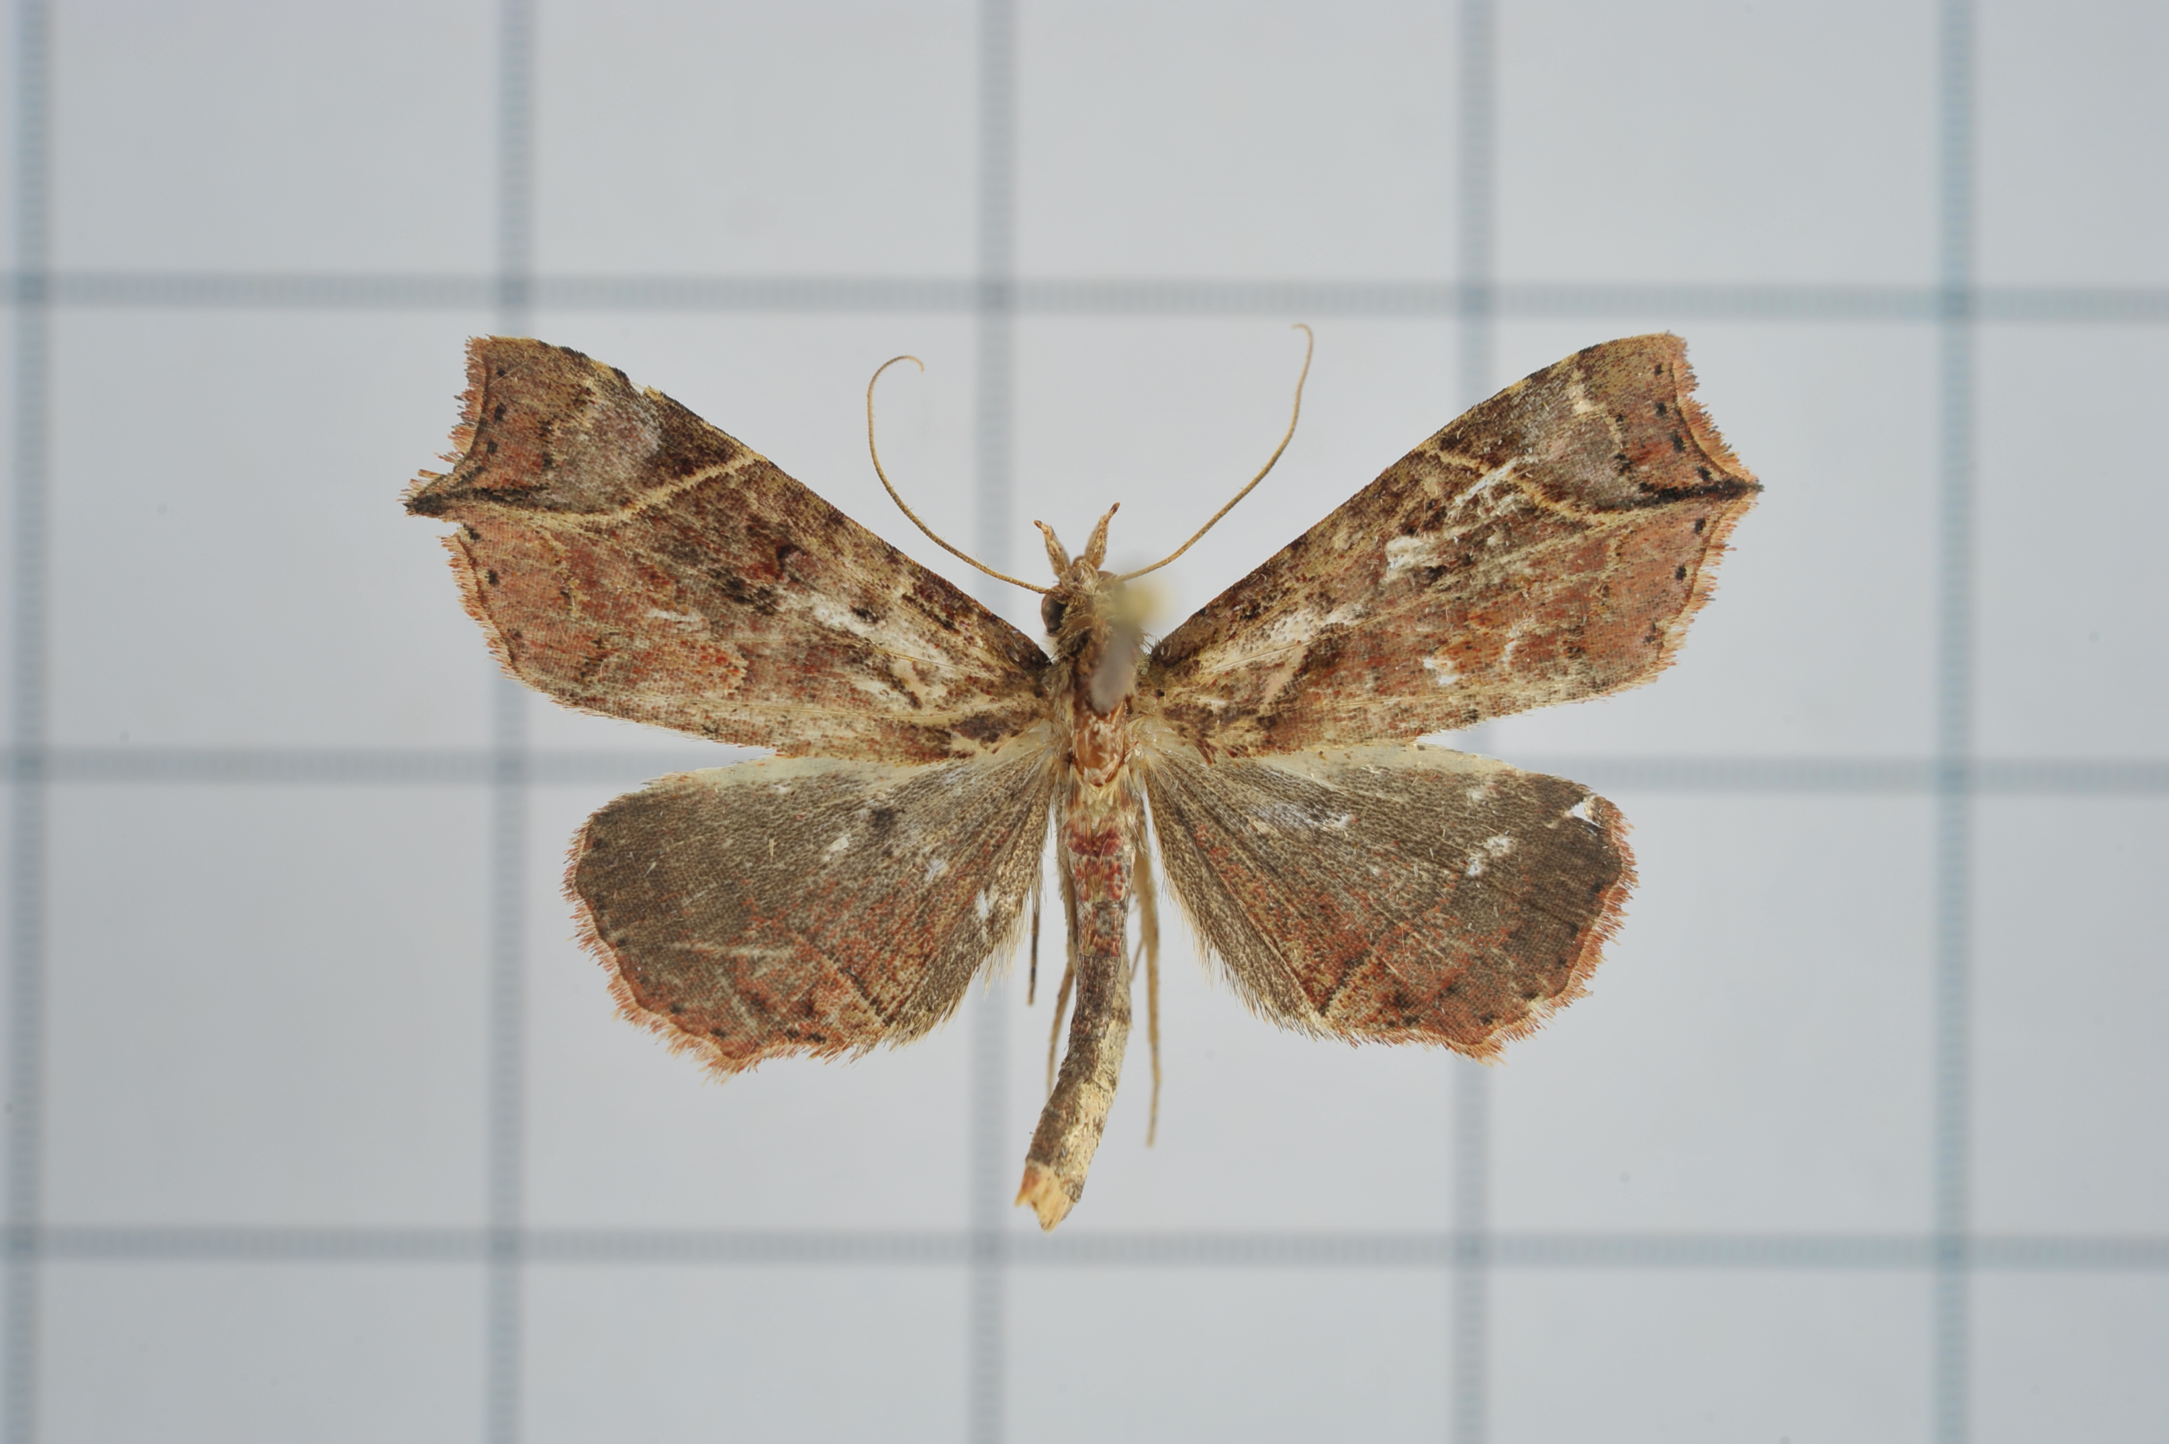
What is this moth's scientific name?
Parolulis renalis
